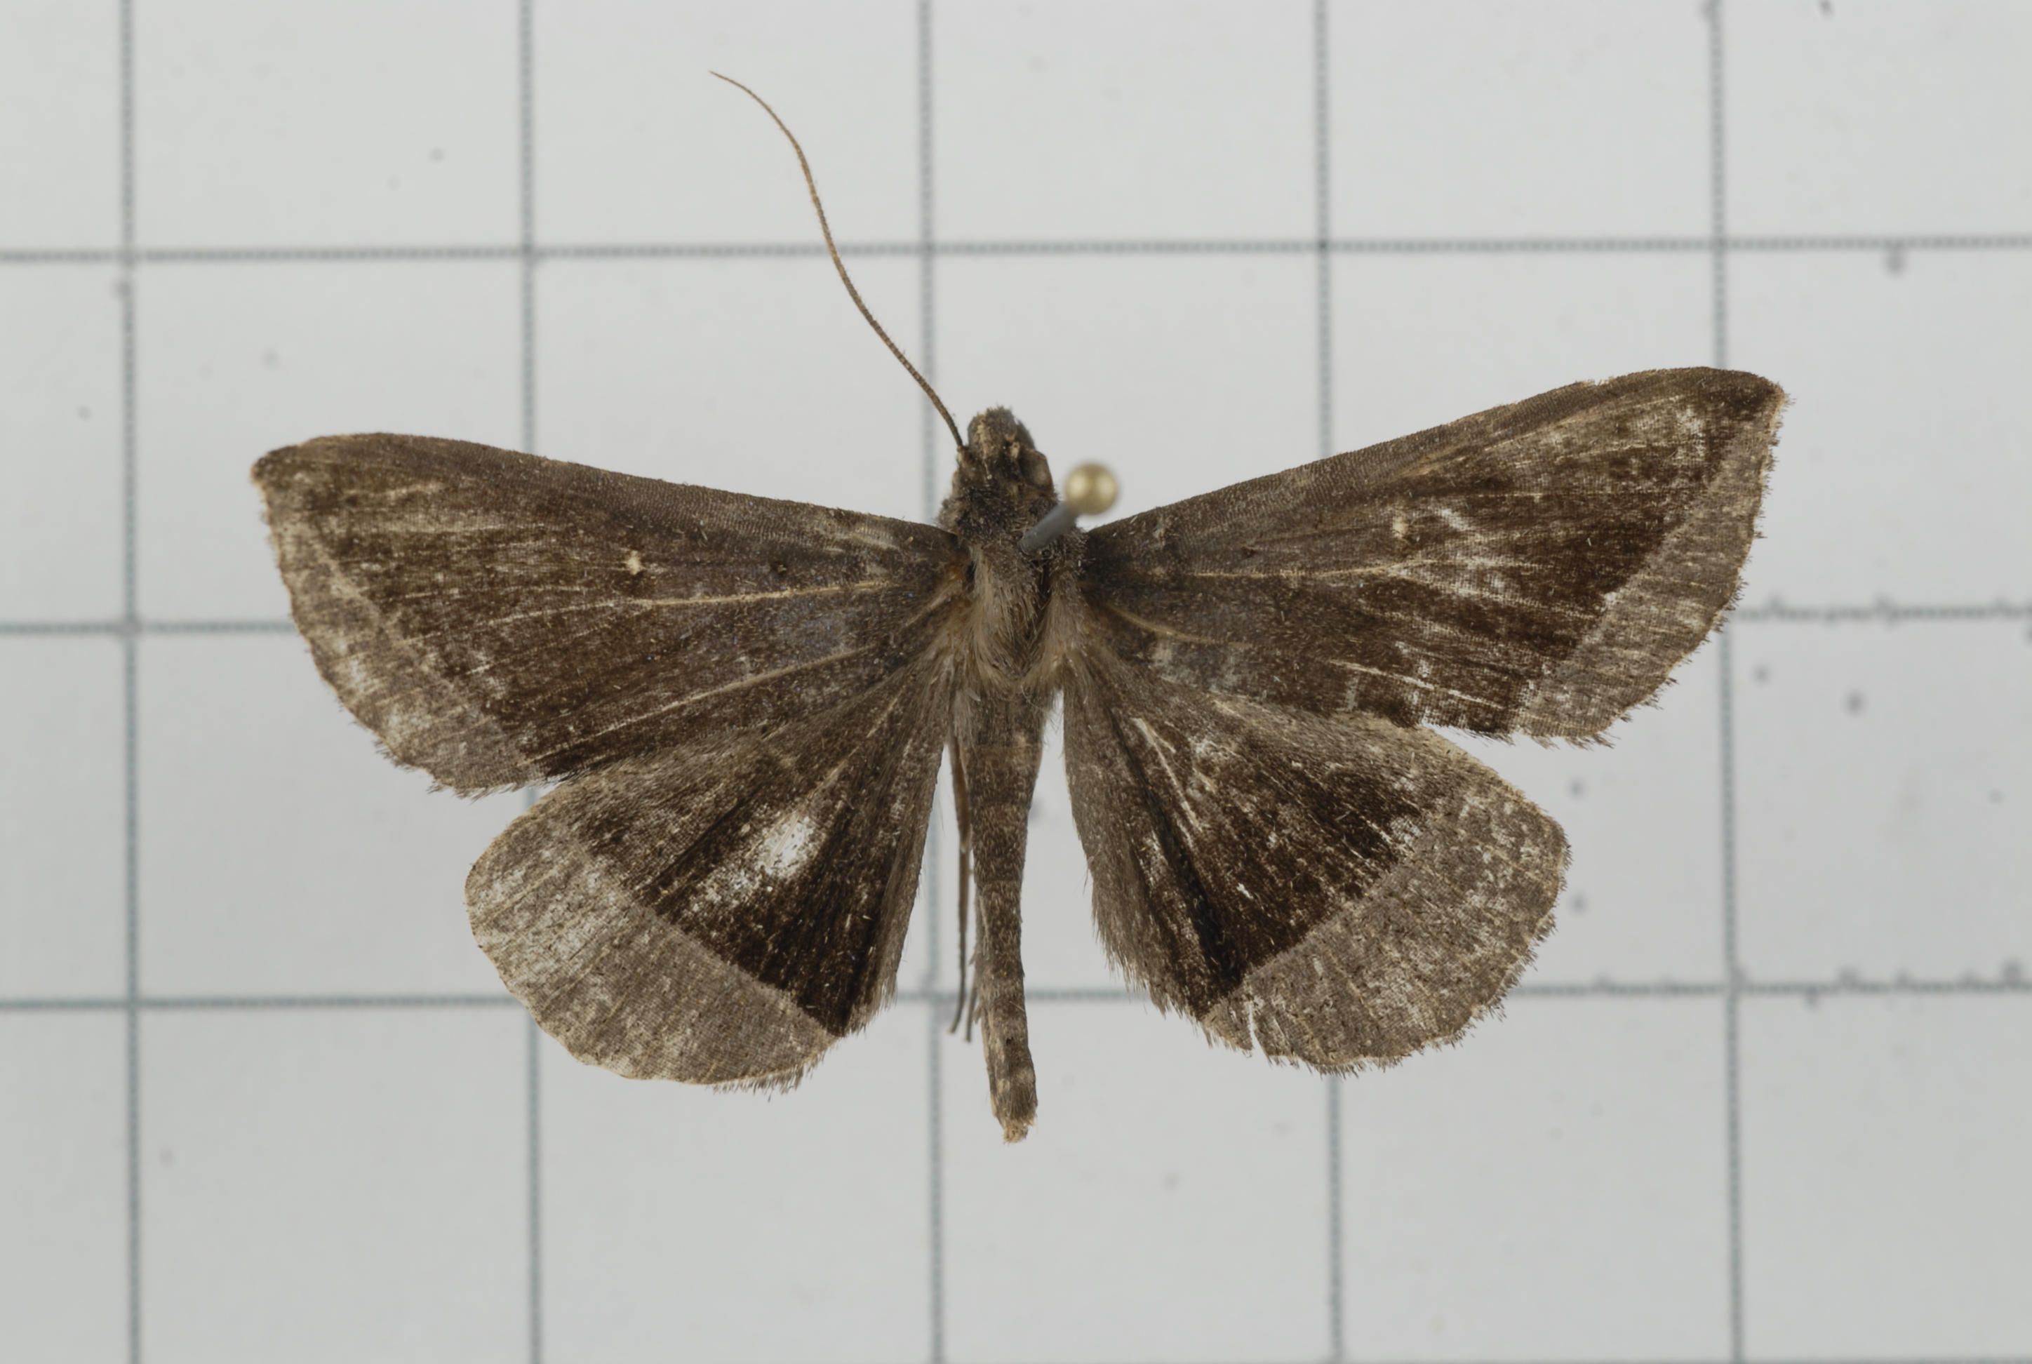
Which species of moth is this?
Hadennia hisbonalis
